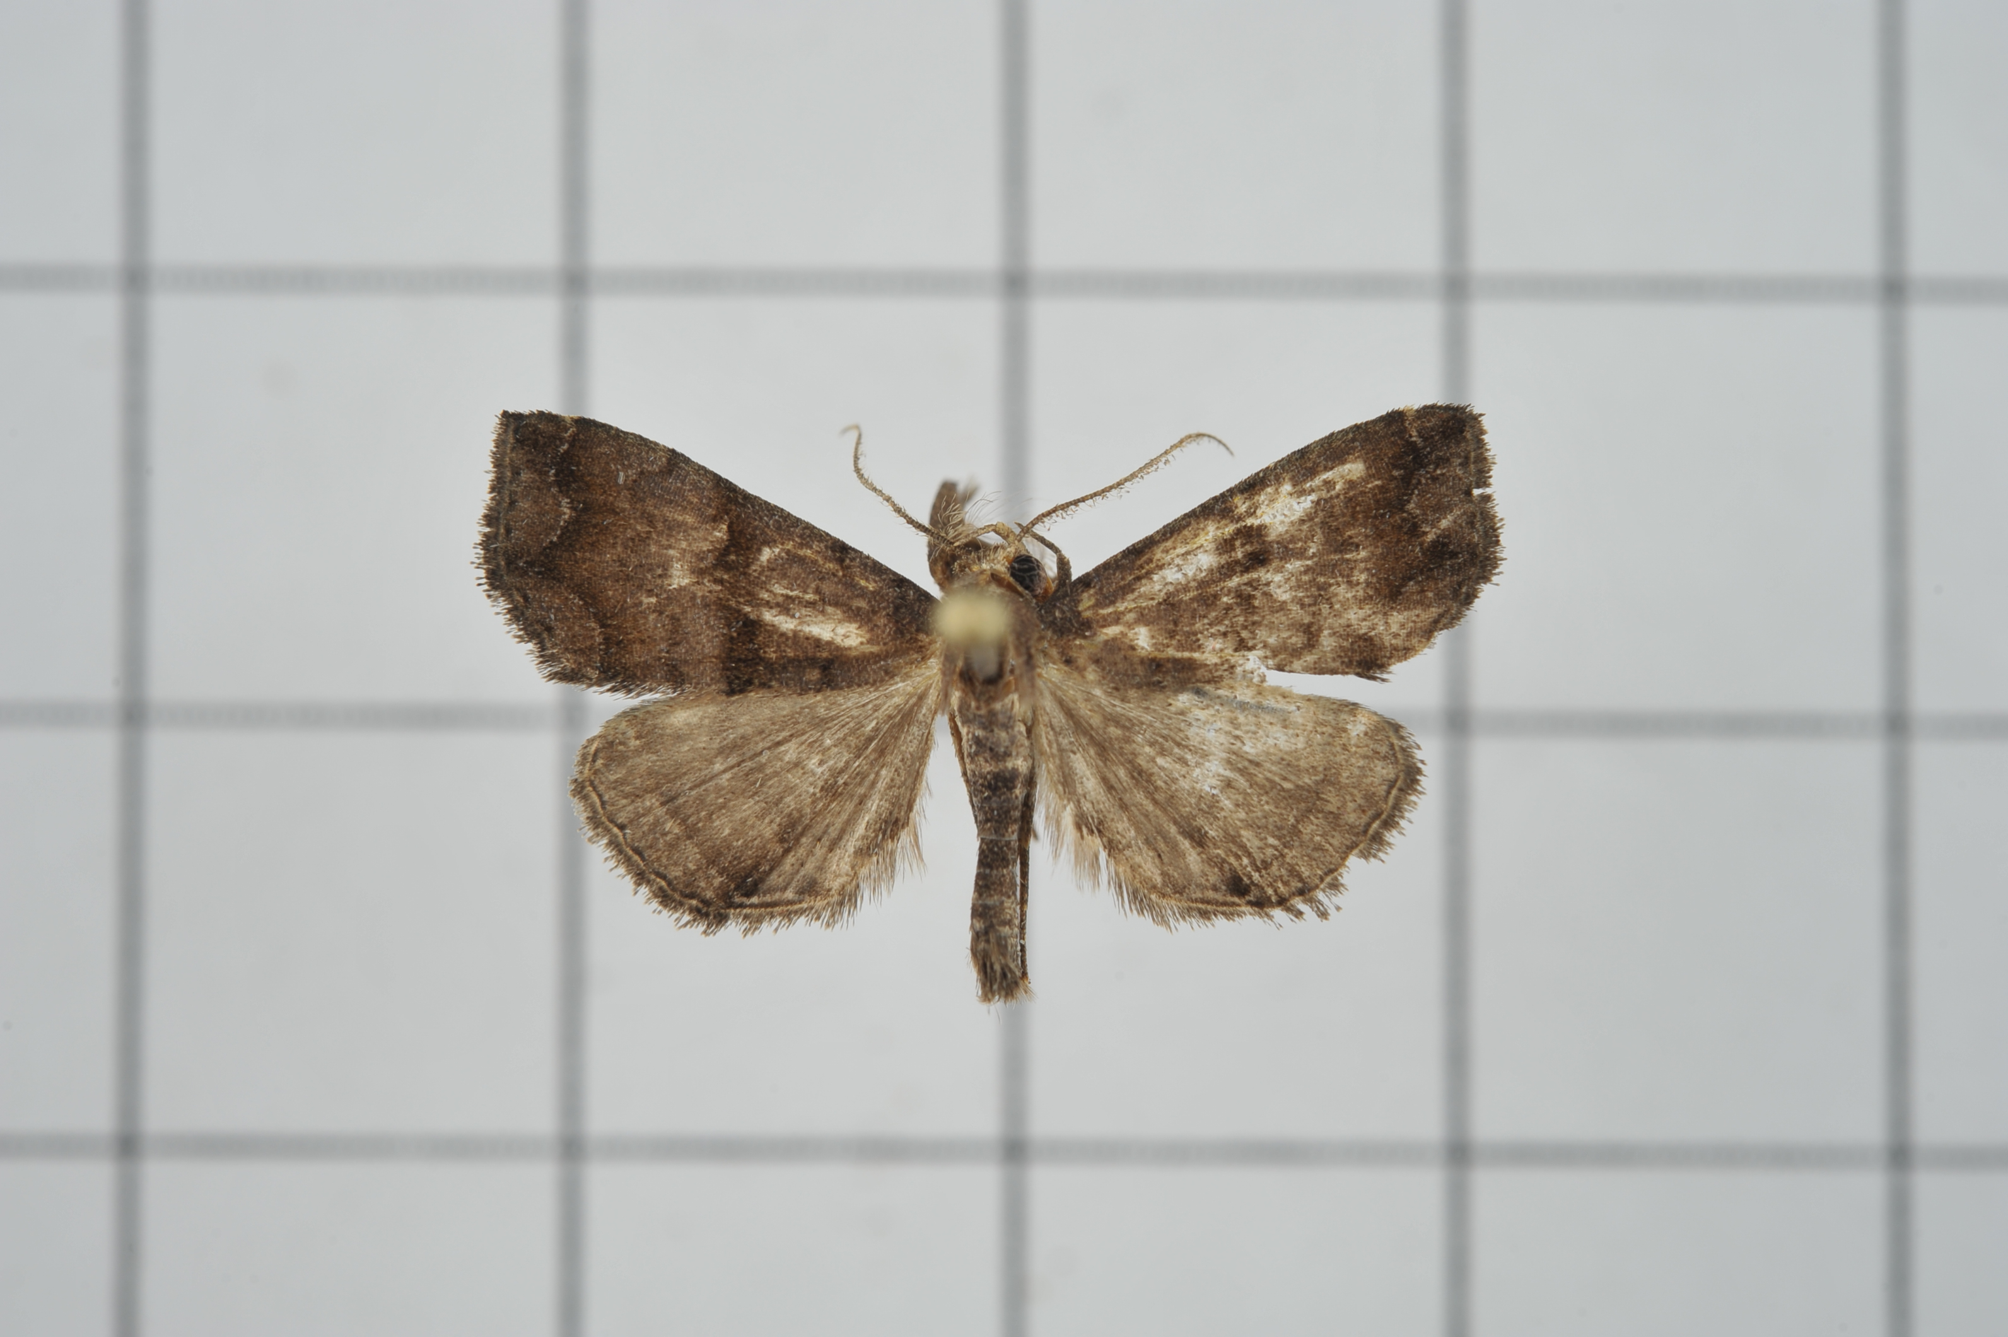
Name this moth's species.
Hipoepa fractalis
